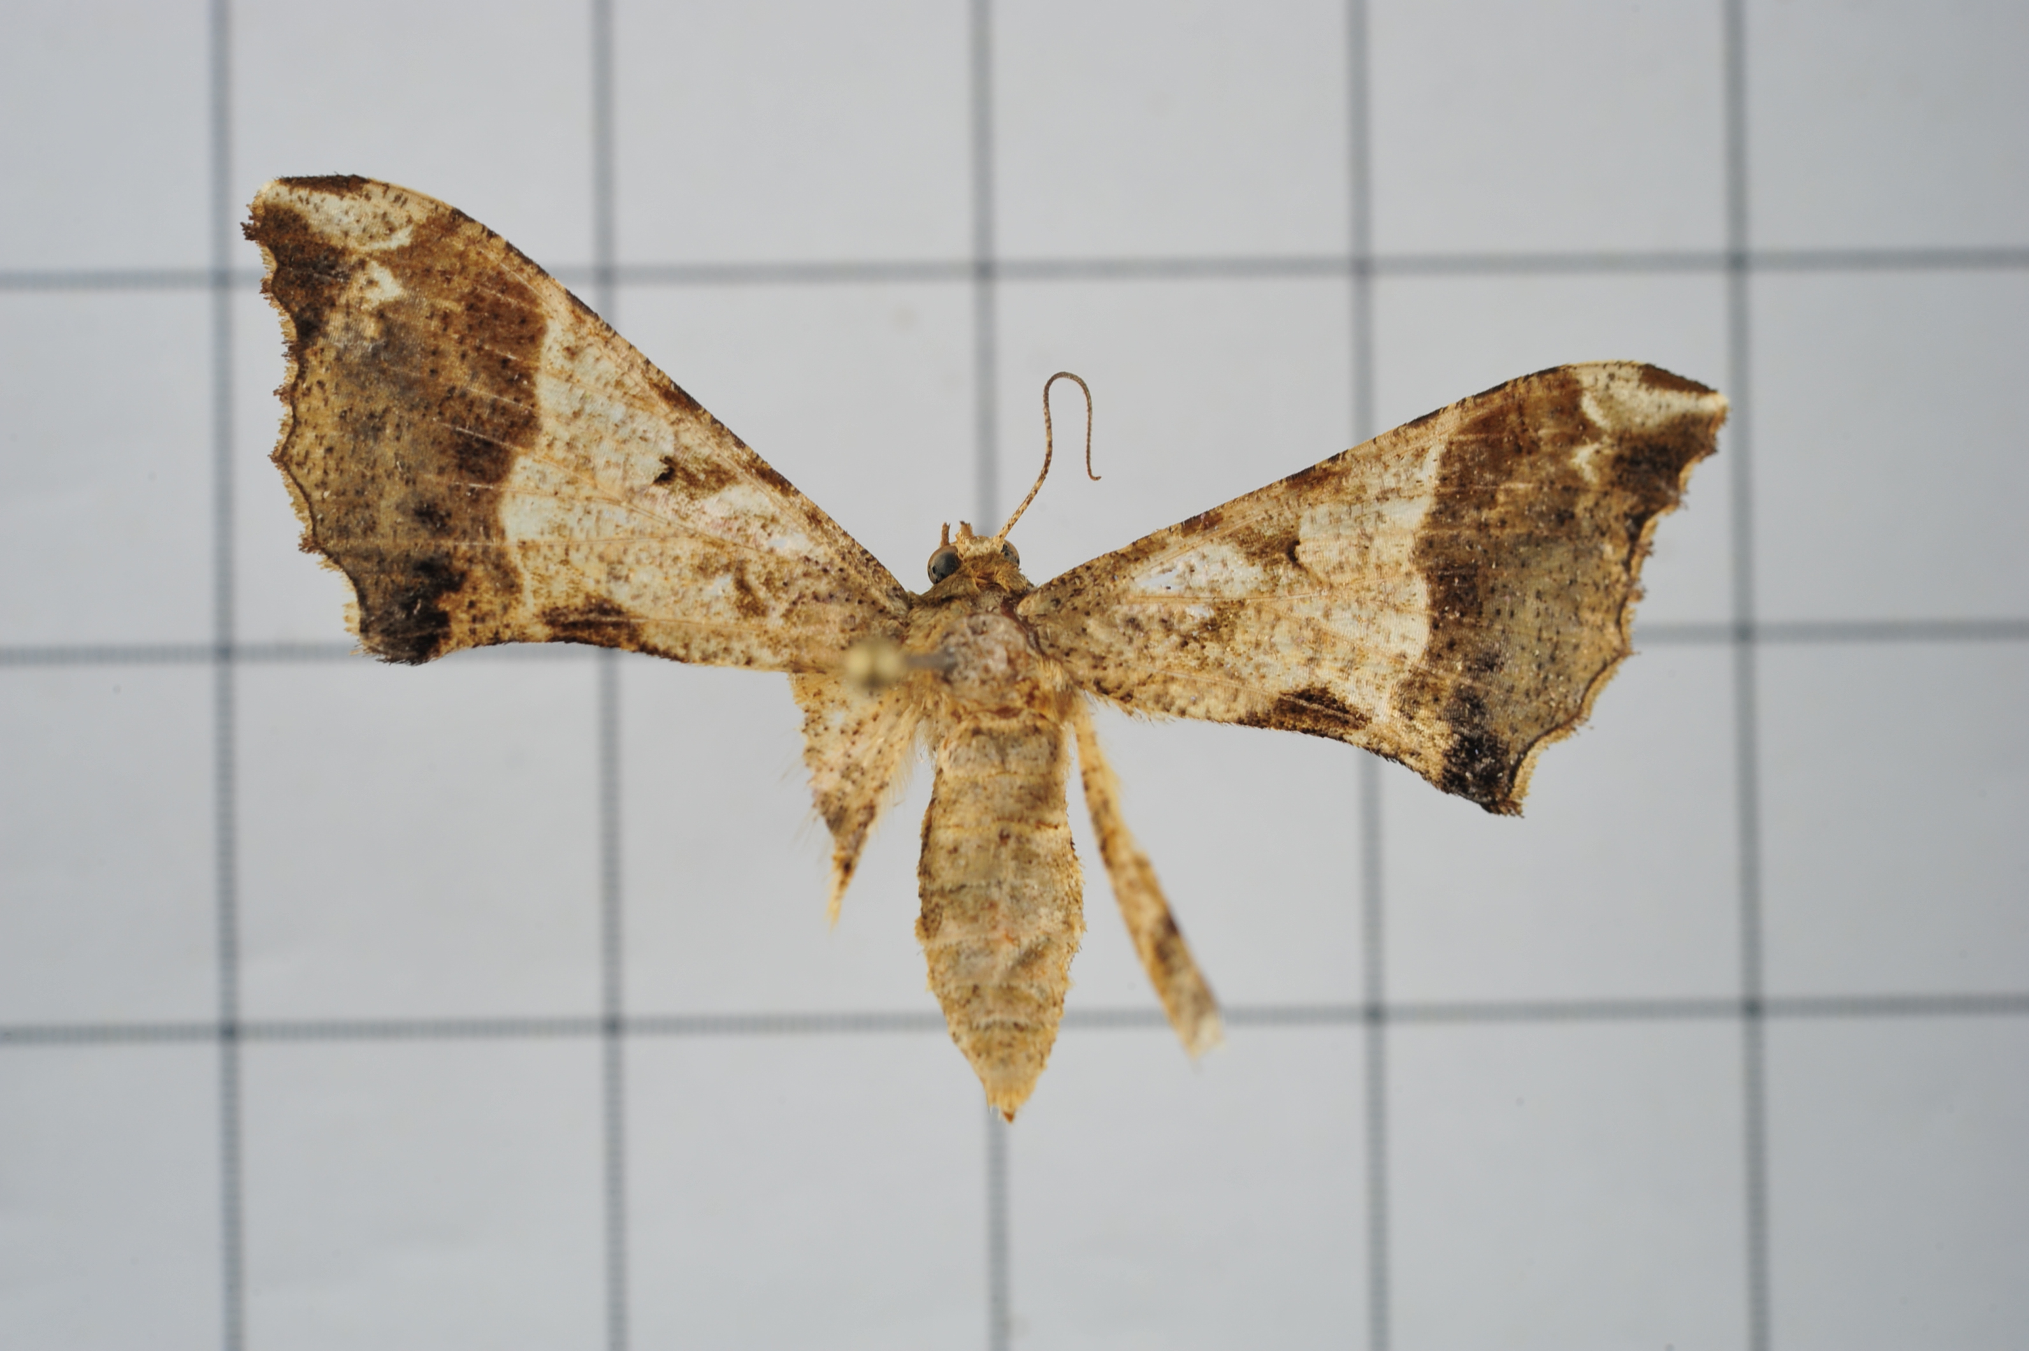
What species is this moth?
Krananda oliveomarginata
